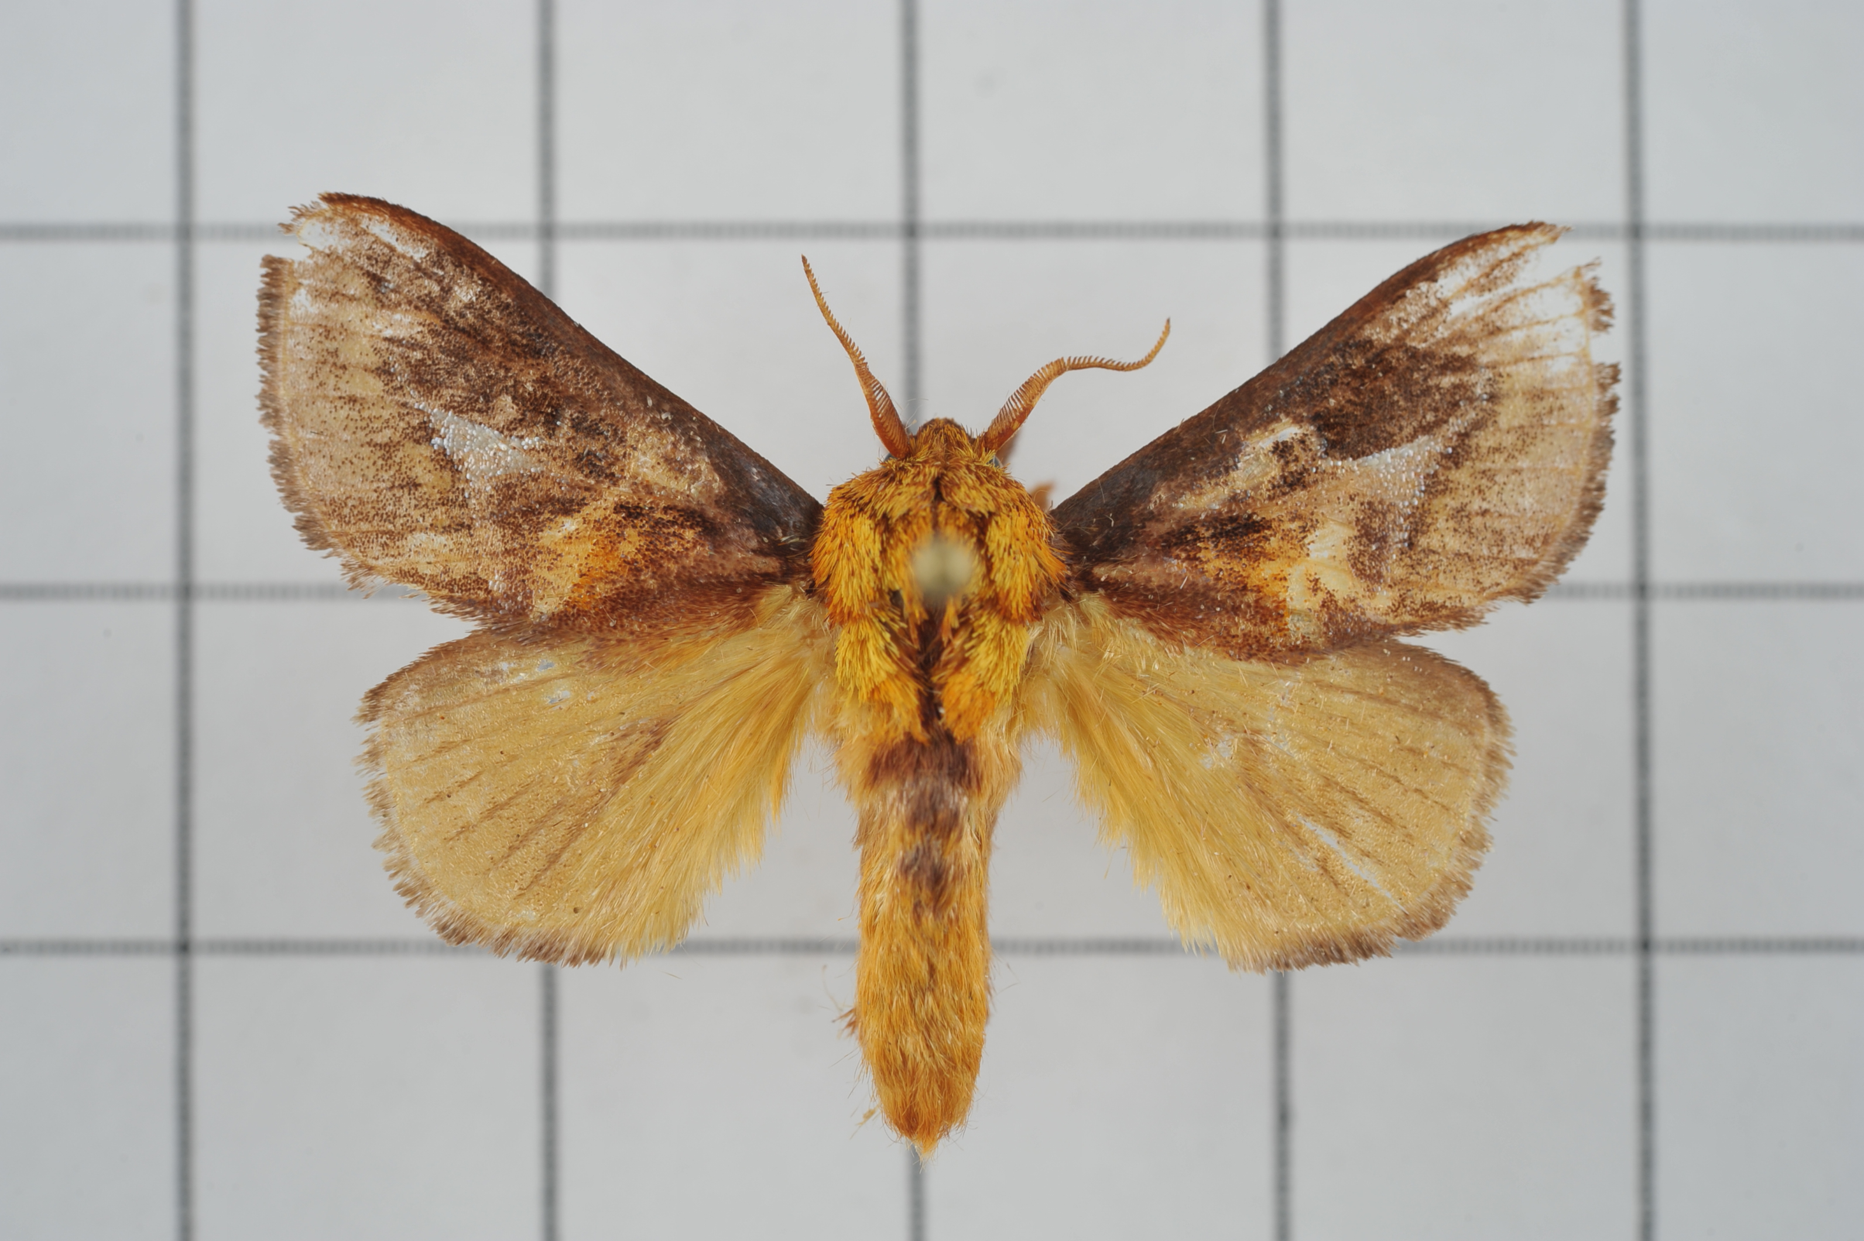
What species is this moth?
Miresa fulgida
